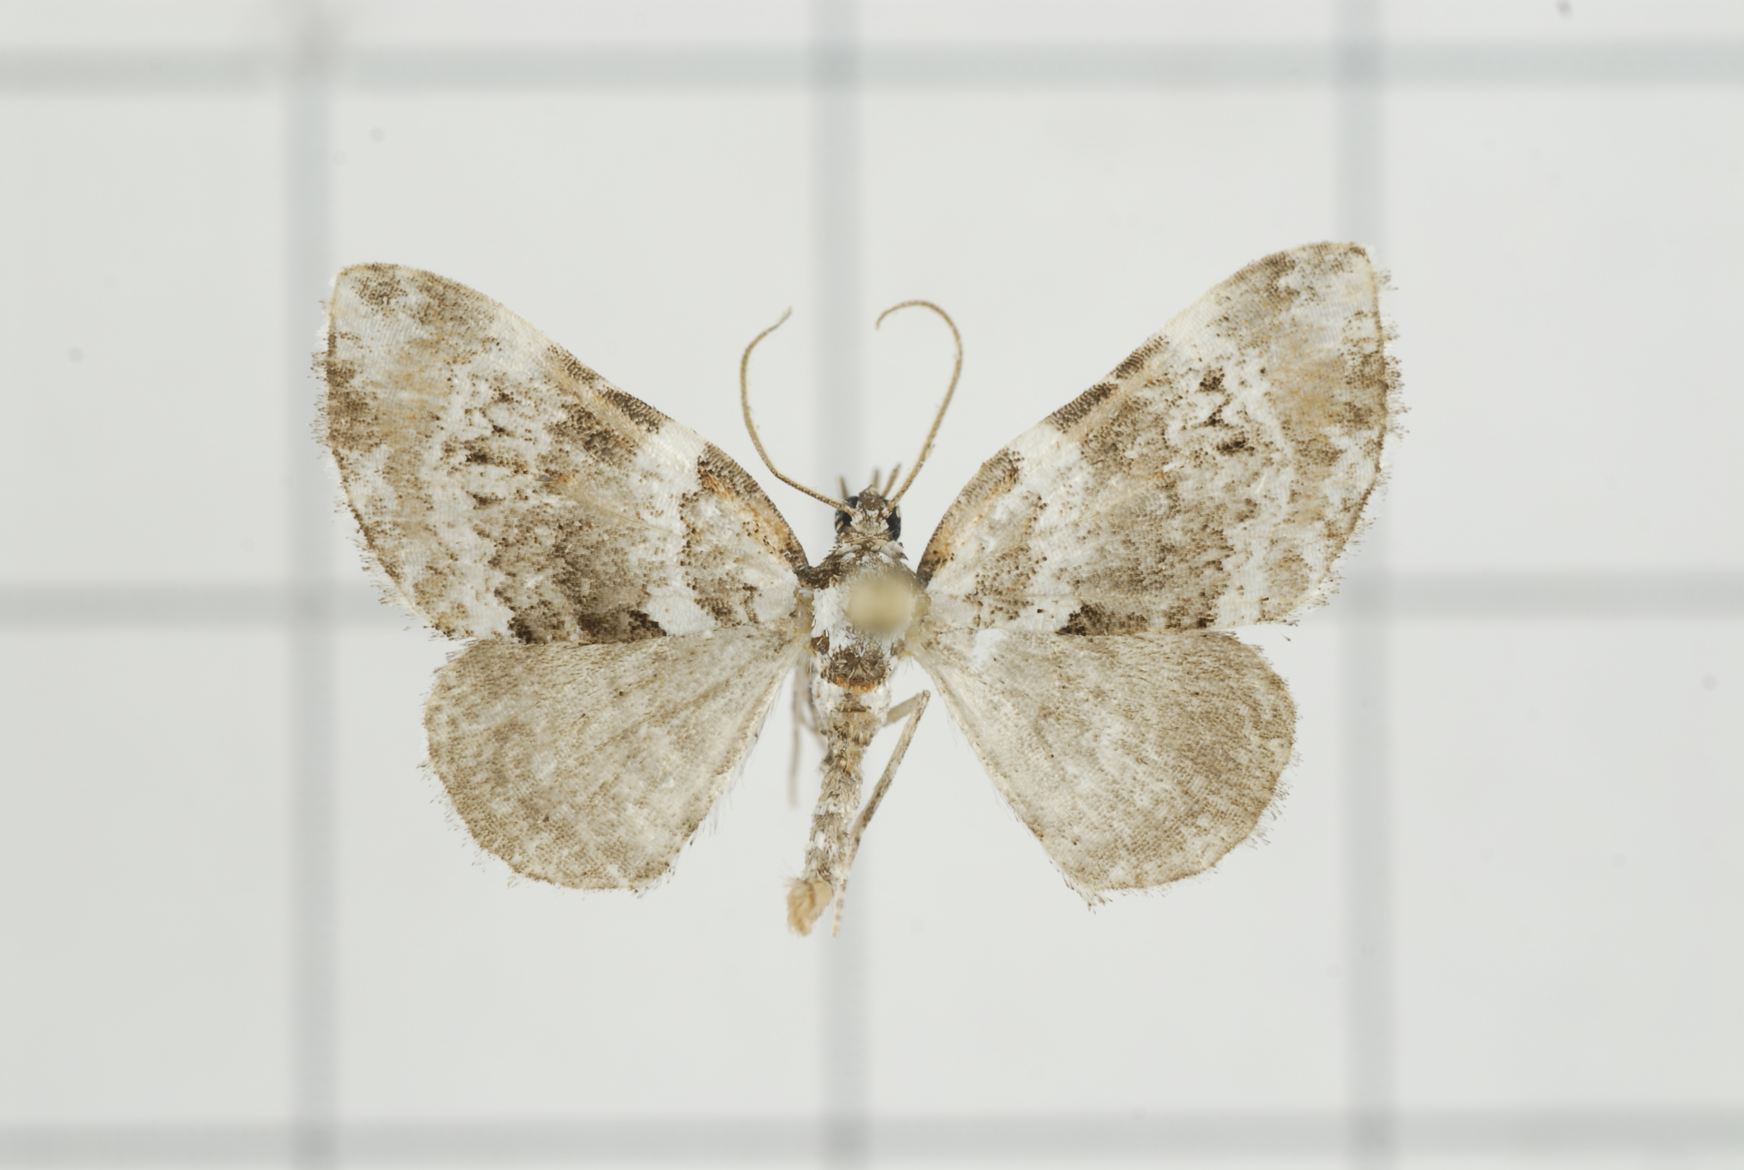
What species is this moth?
Perizoma fasciaria
